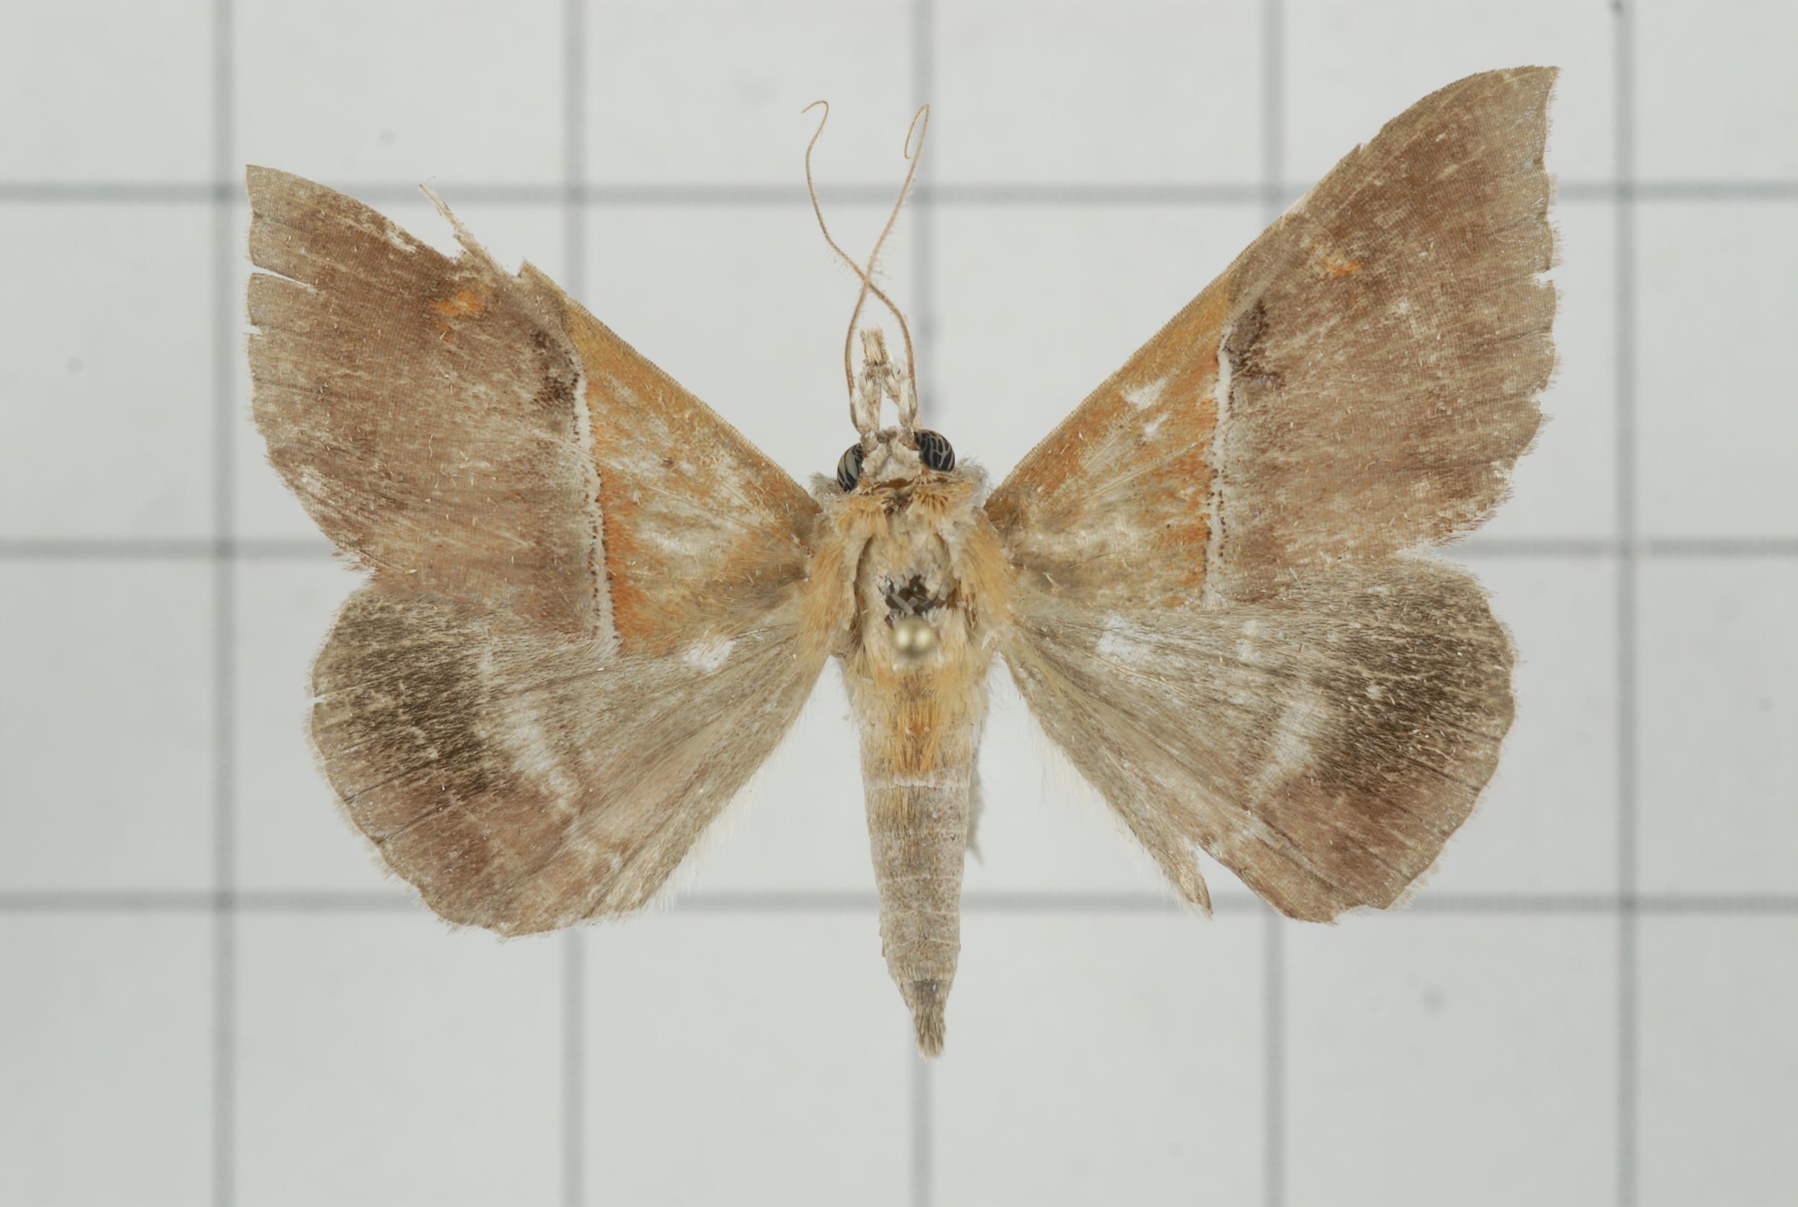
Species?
Sympis rufibasis
